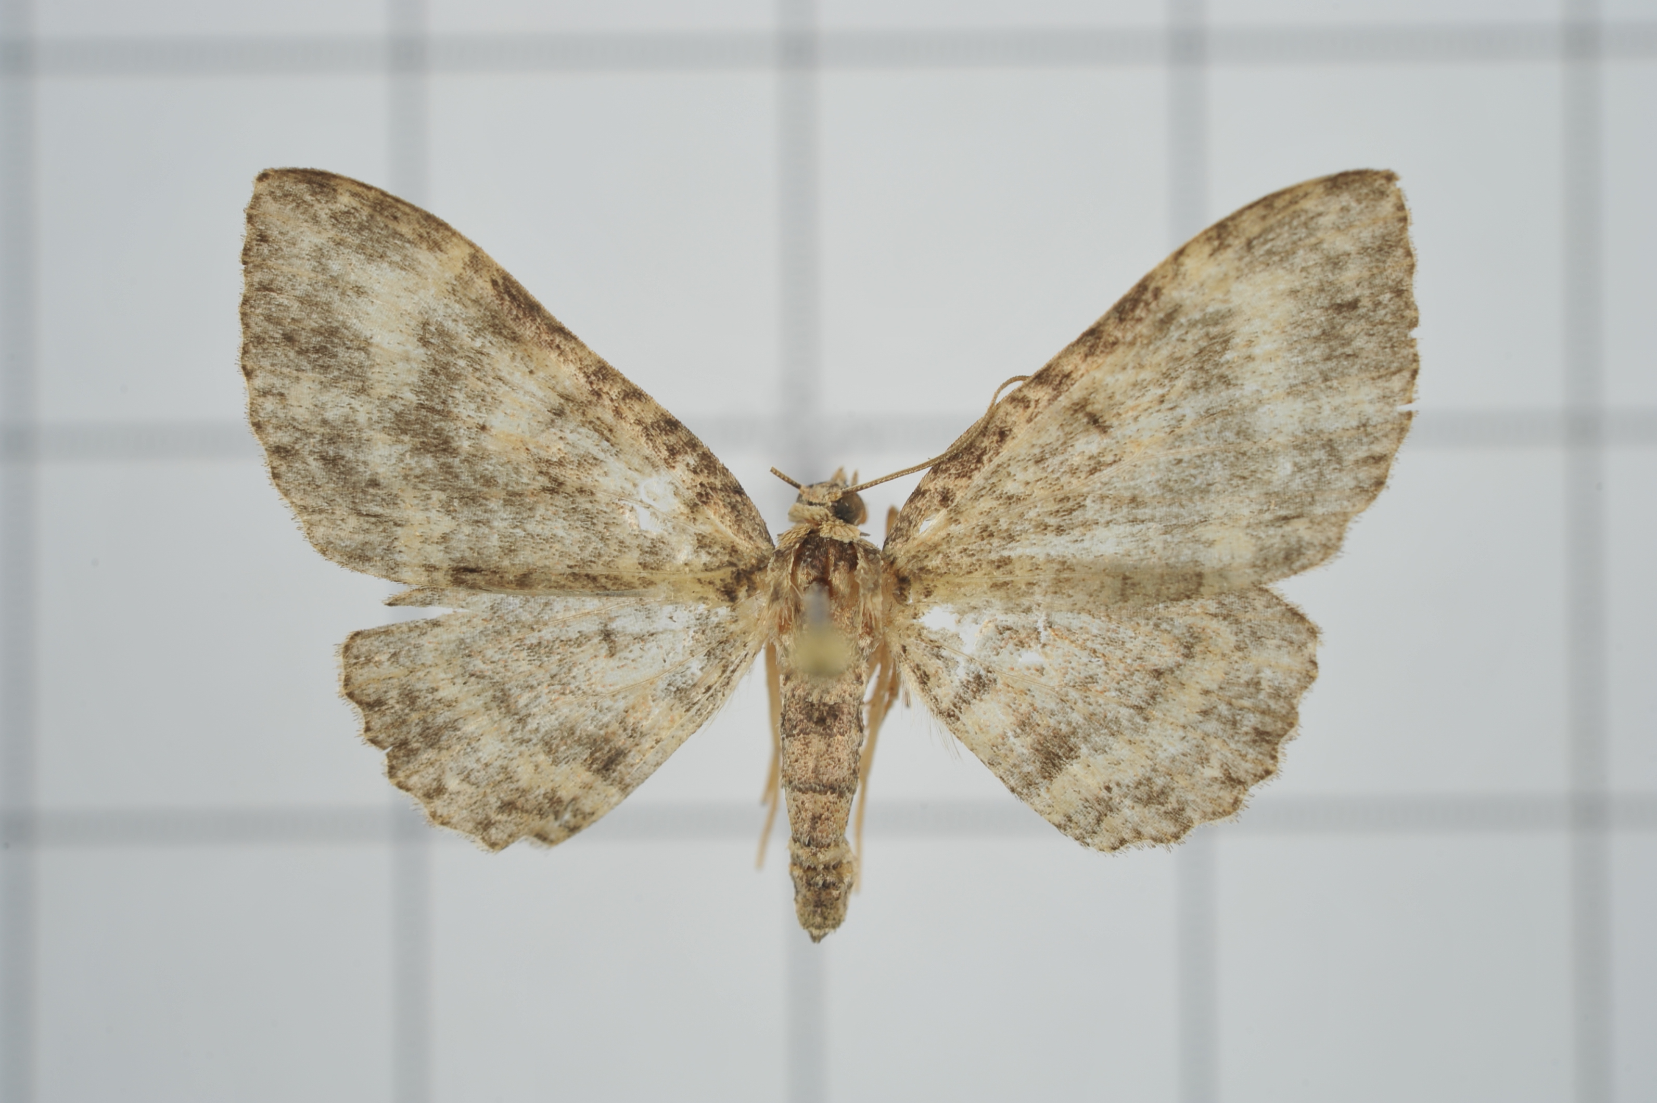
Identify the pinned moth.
Pseudocollix hyperythra catalalia
